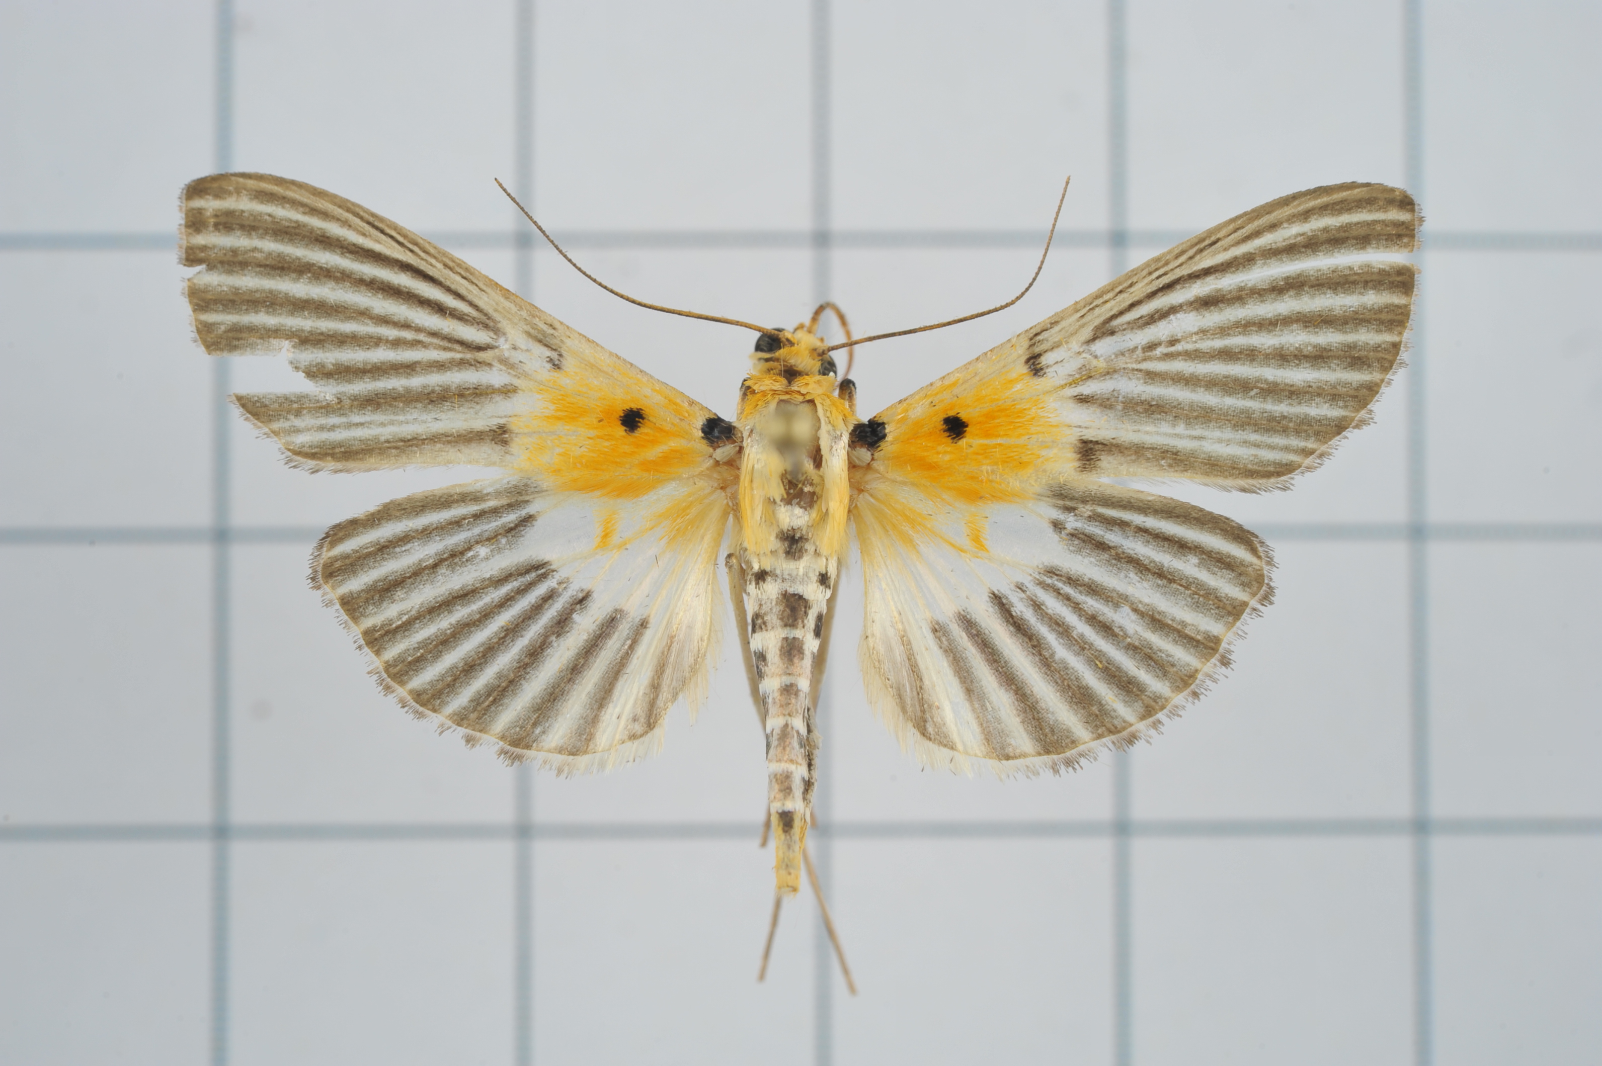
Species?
Nevrina procopia
